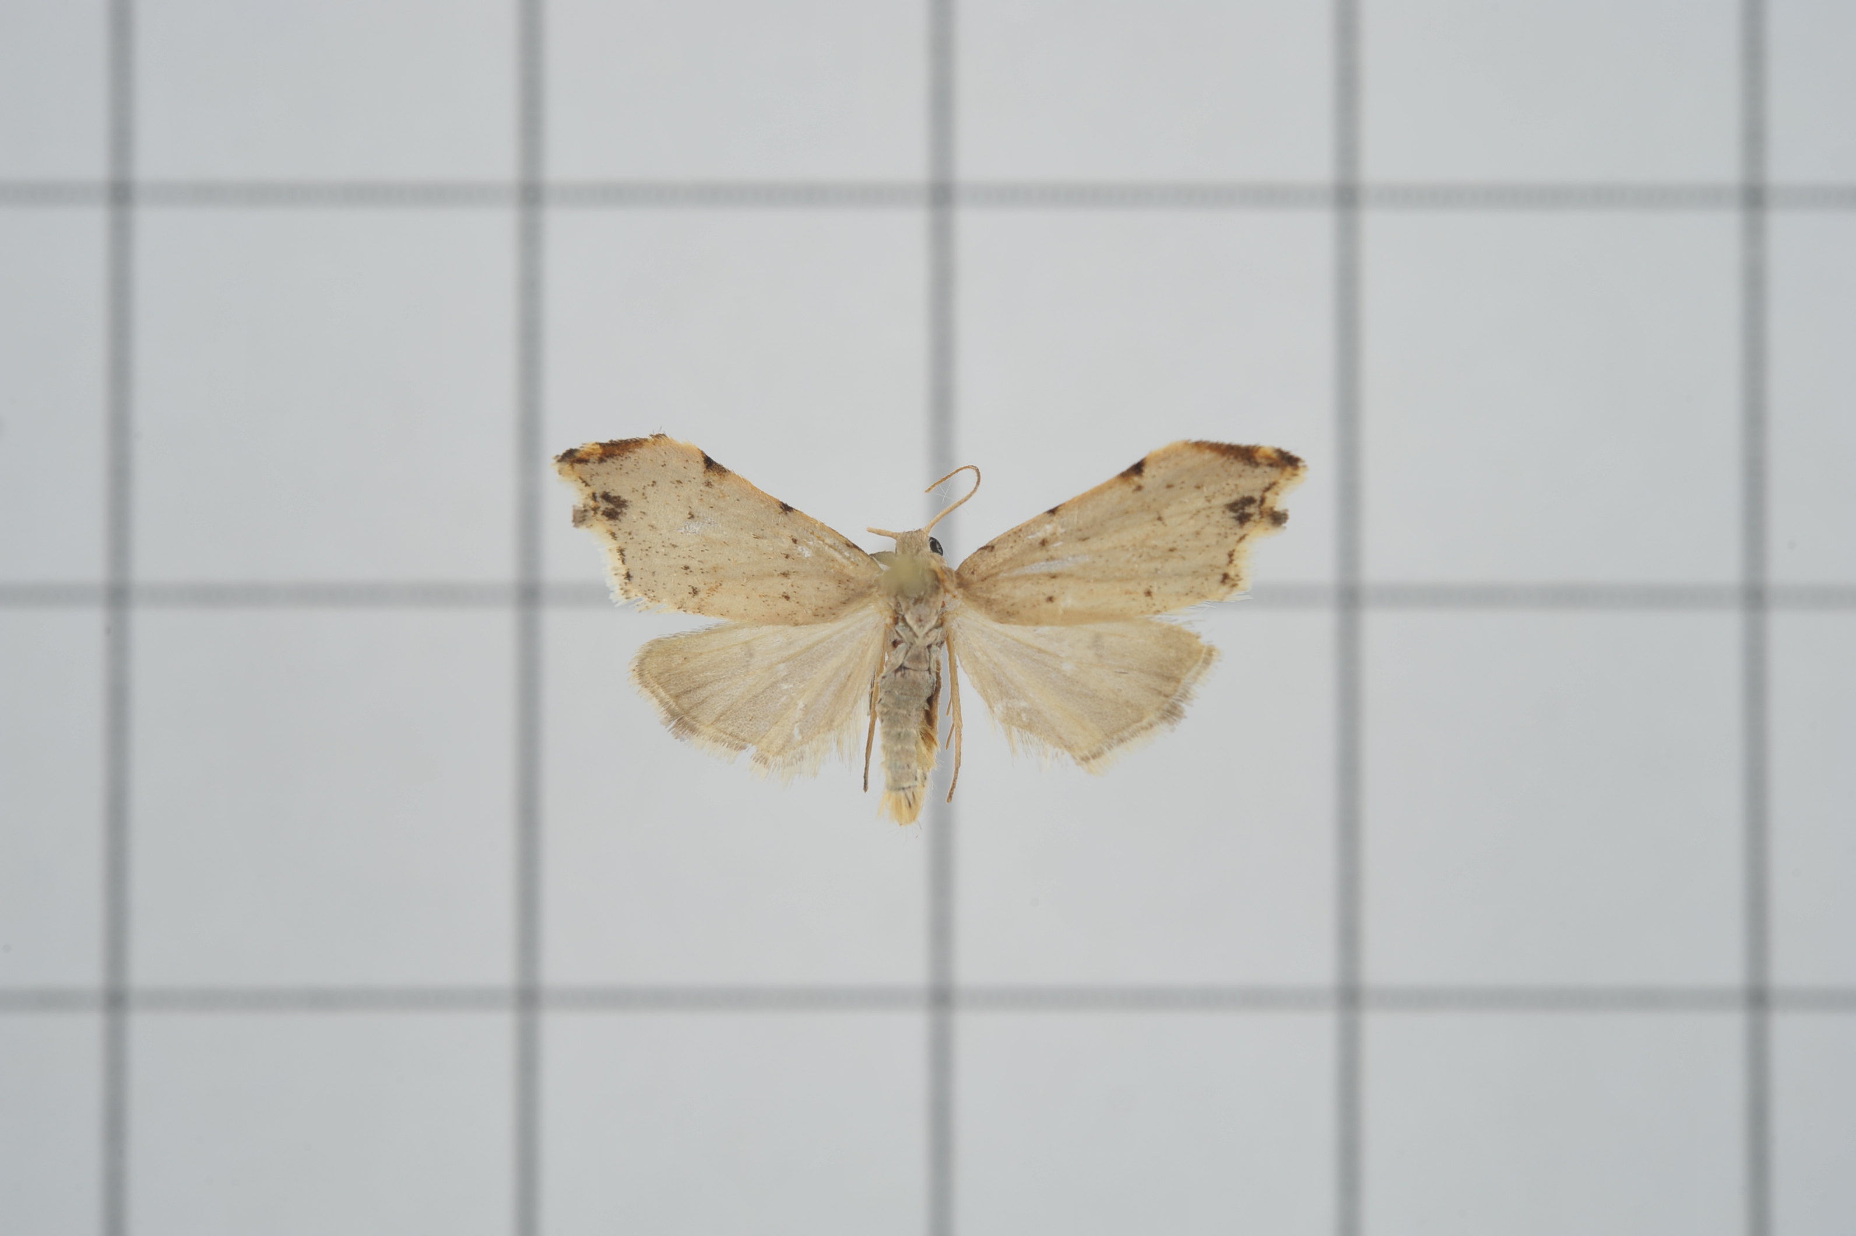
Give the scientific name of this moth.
Oxacme cretacea
